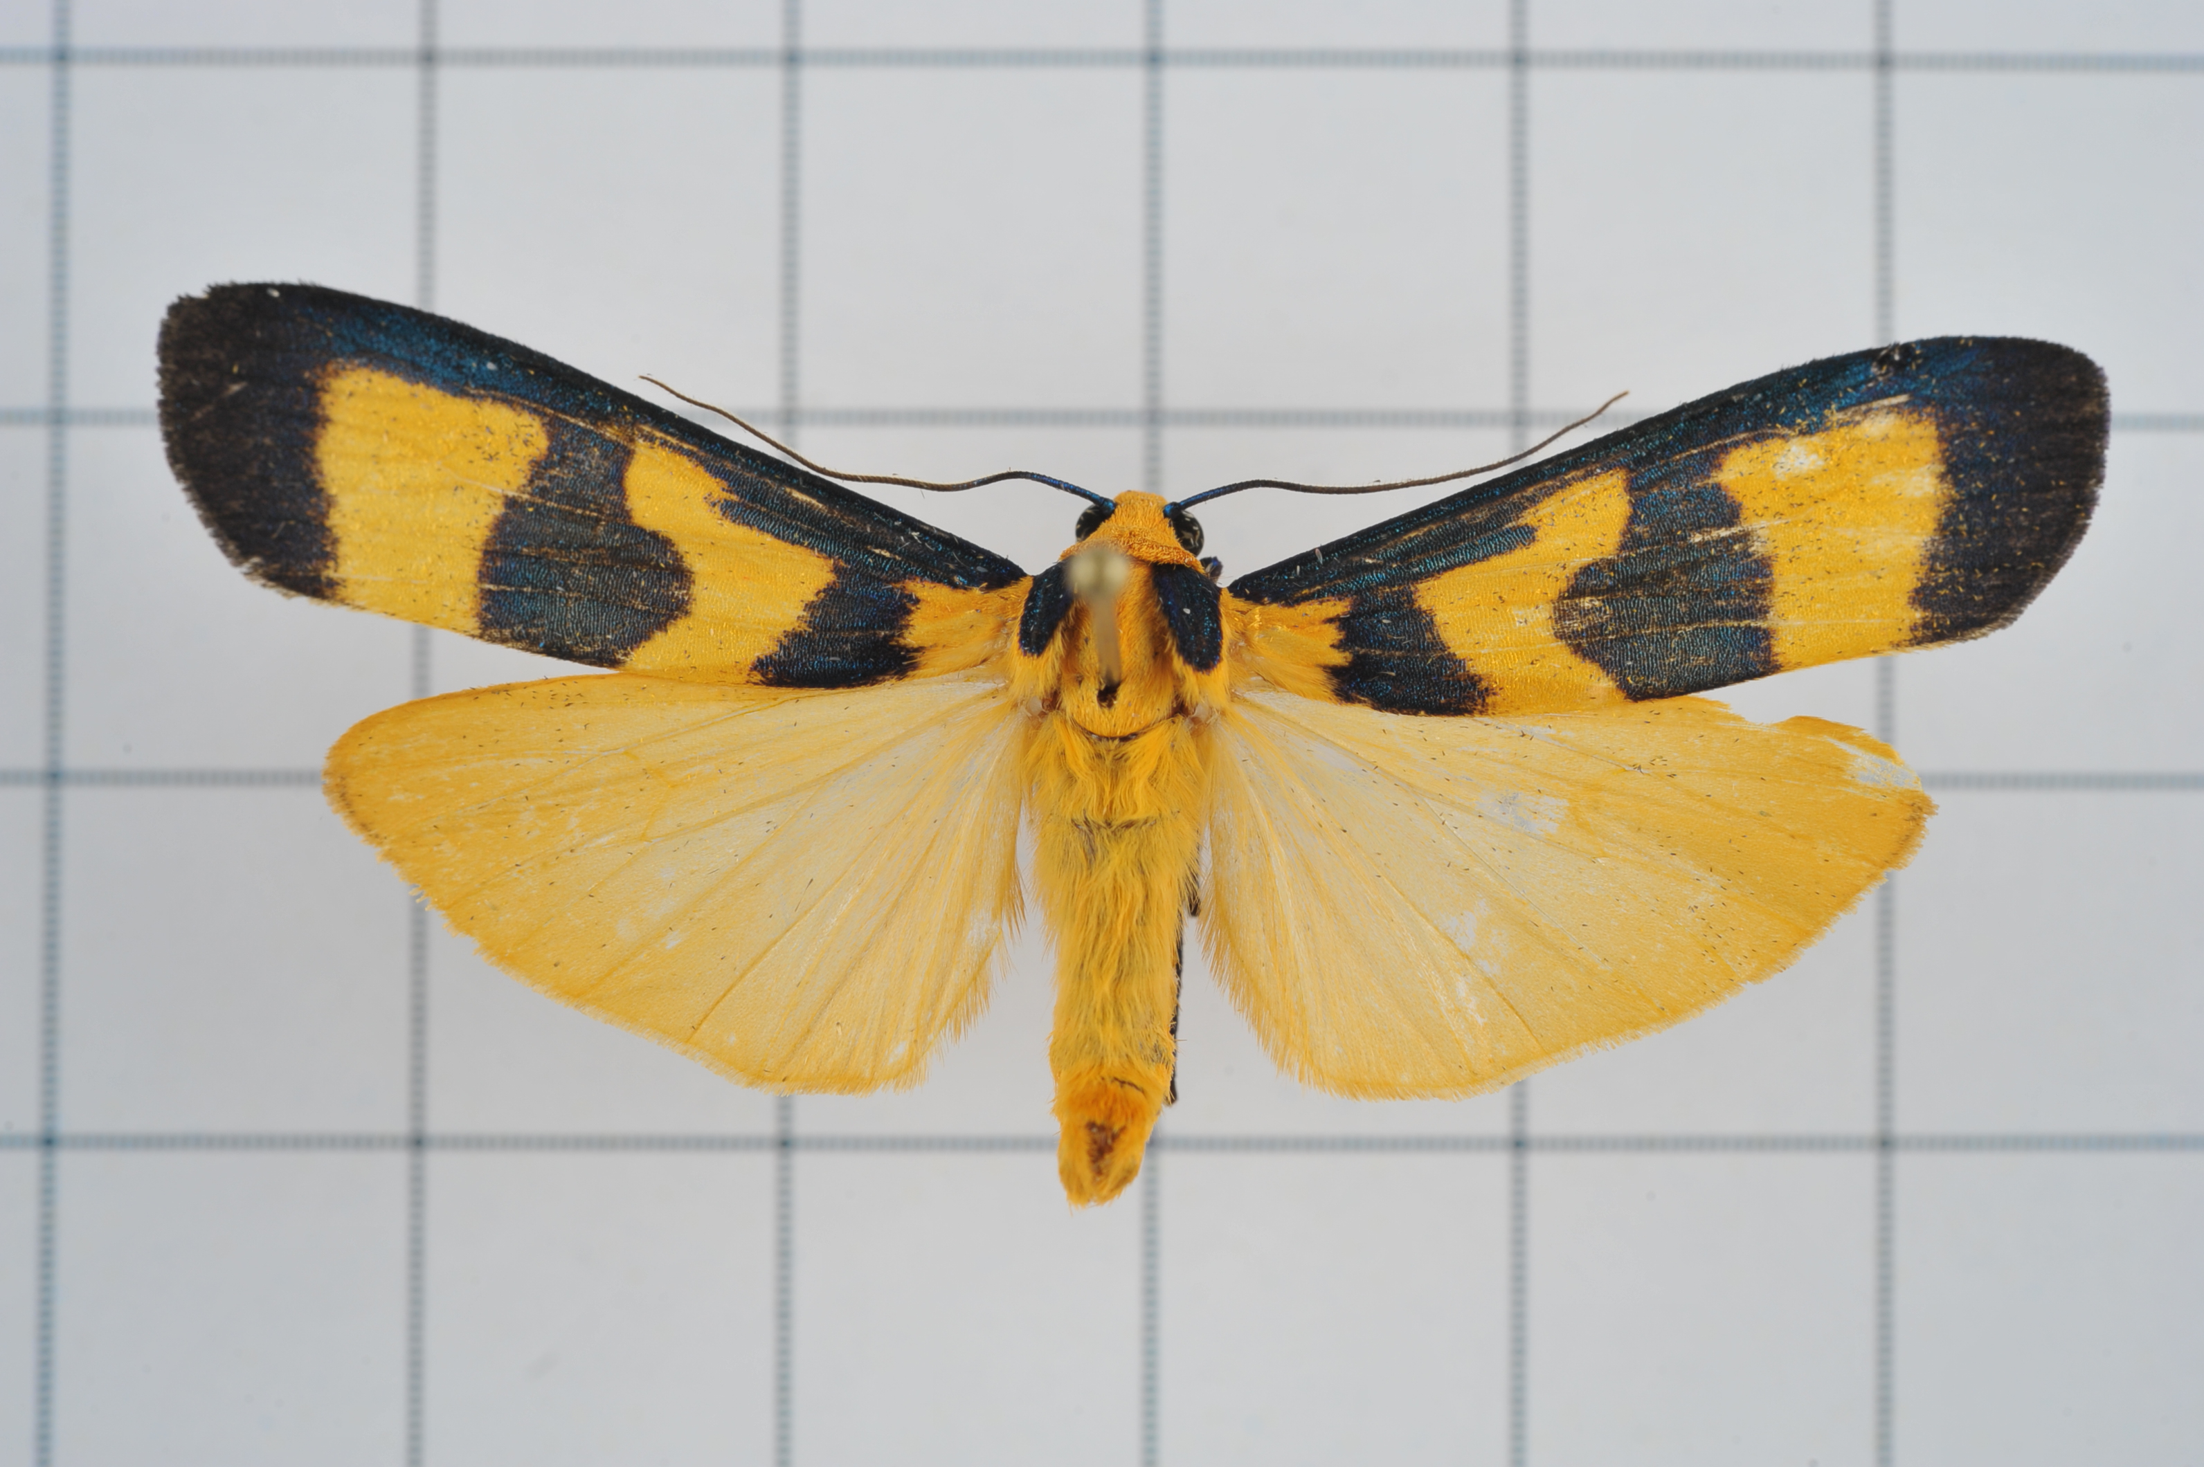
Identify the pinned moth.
Chrysaeglia magnifica
